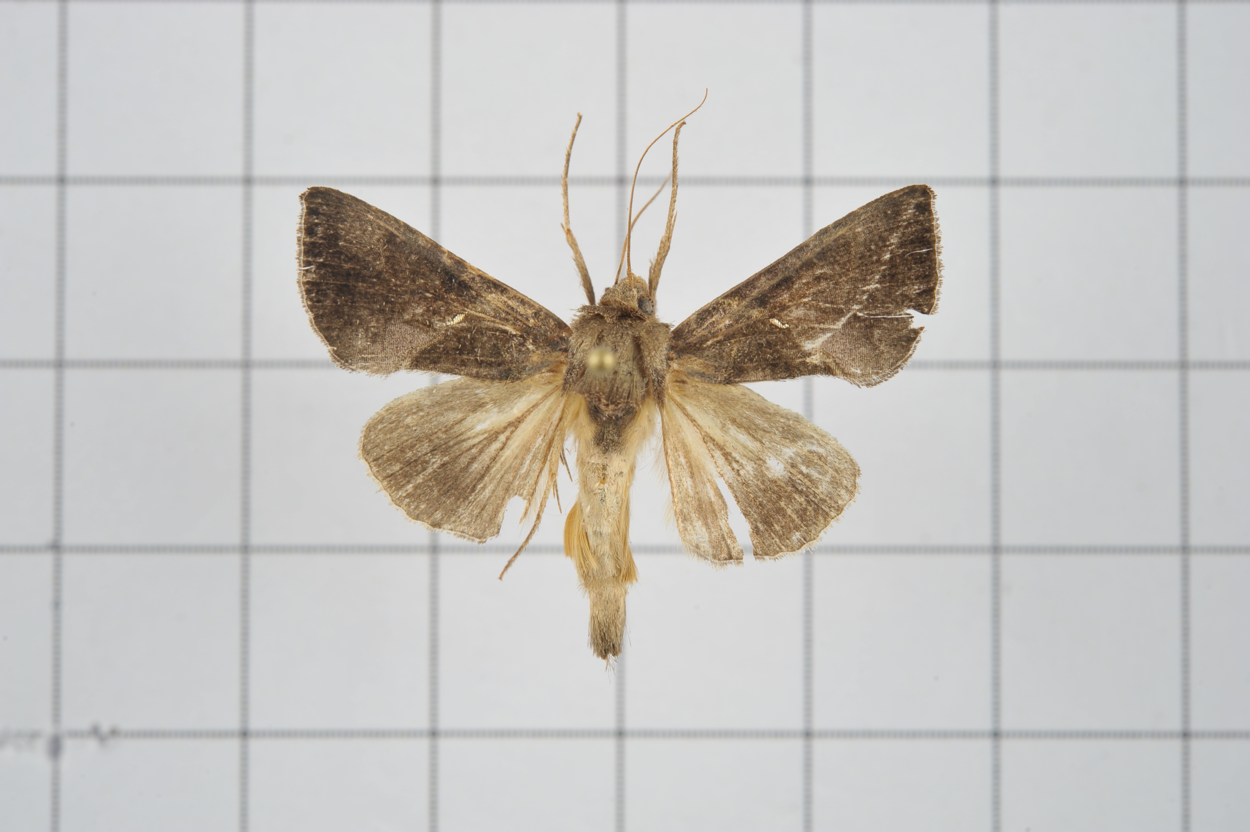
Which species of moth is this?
Chrysodeixis heberachis
